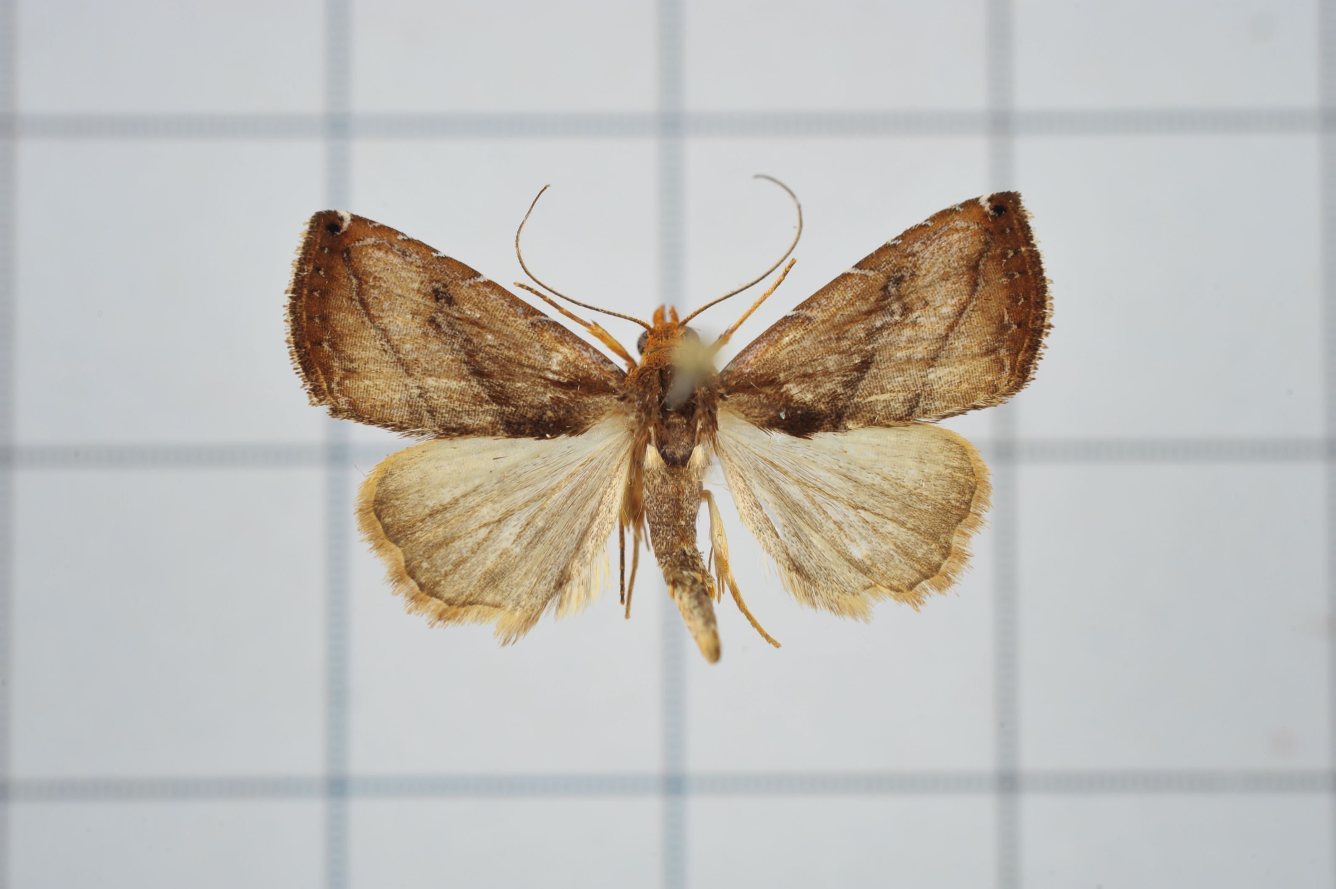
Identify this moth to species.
Rivula inconspicua
